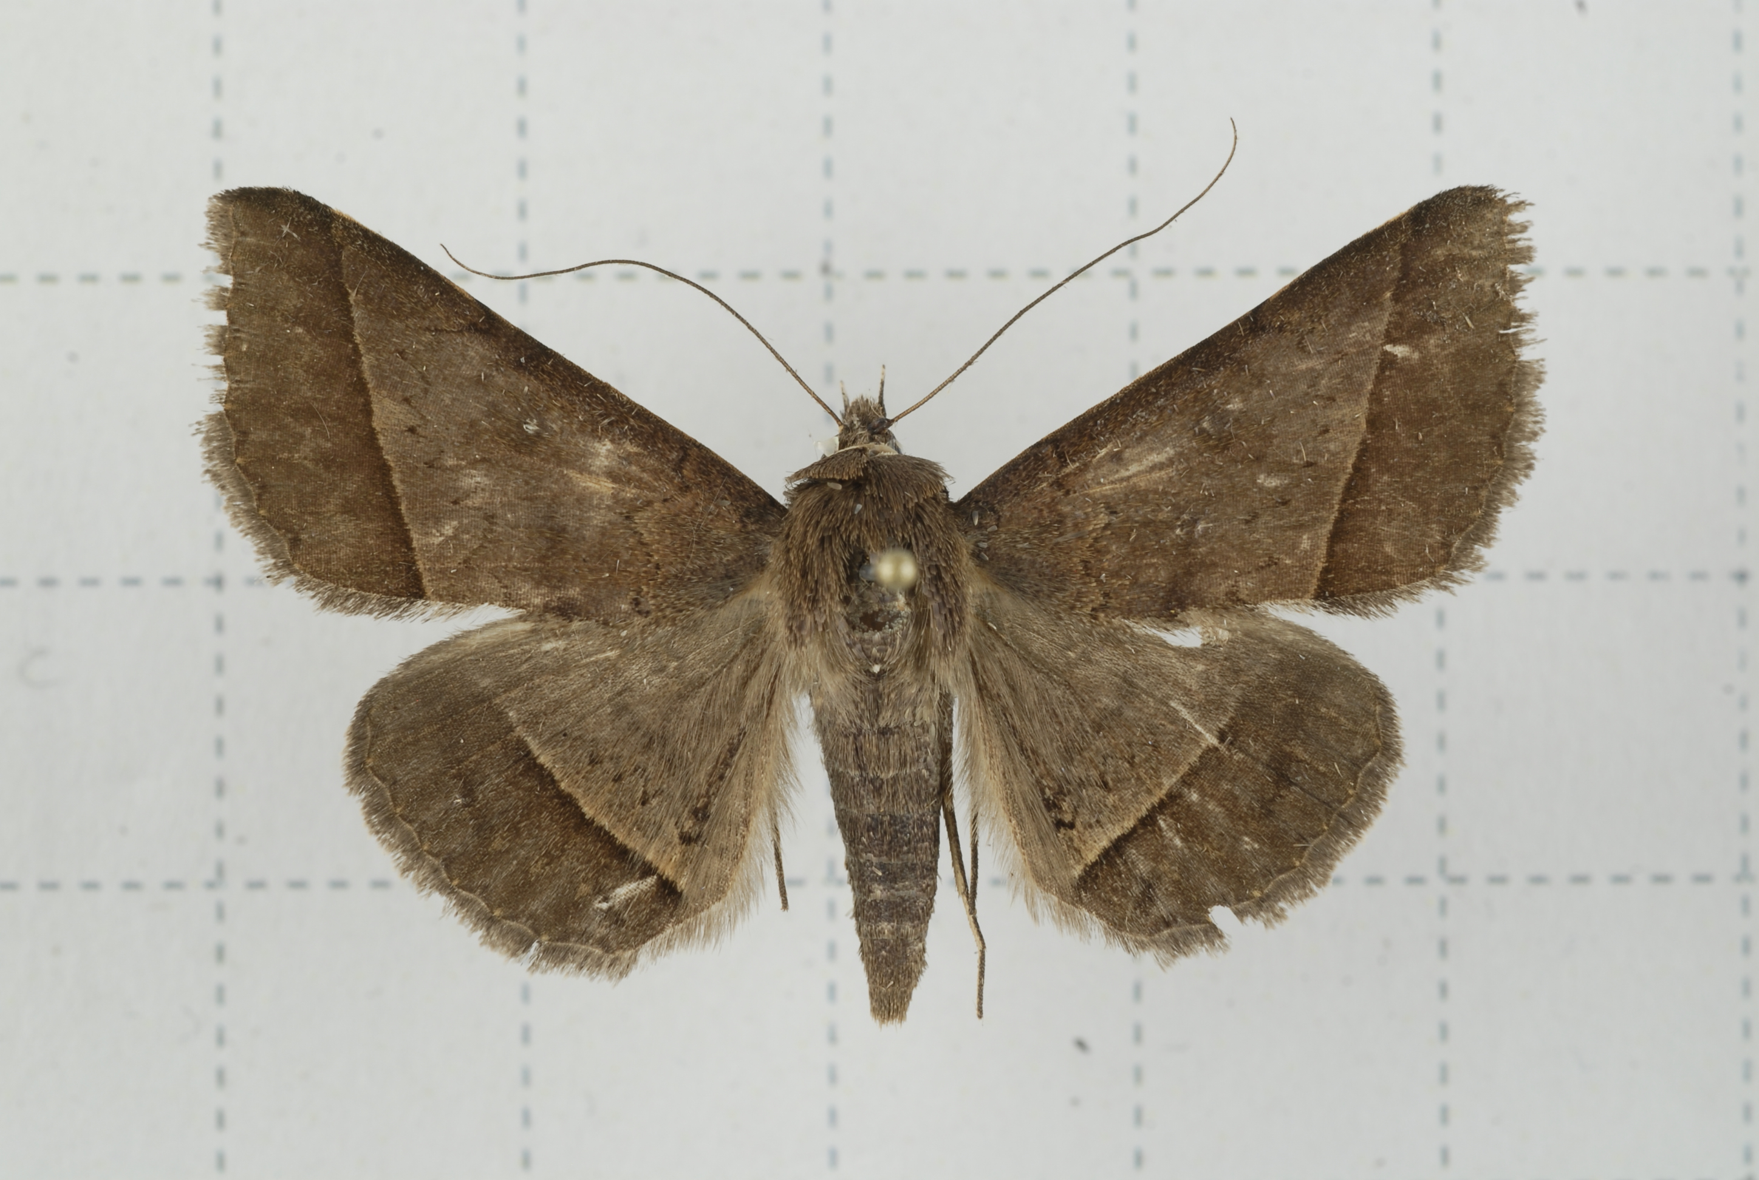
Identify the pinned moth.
Hypospila bolinoides
